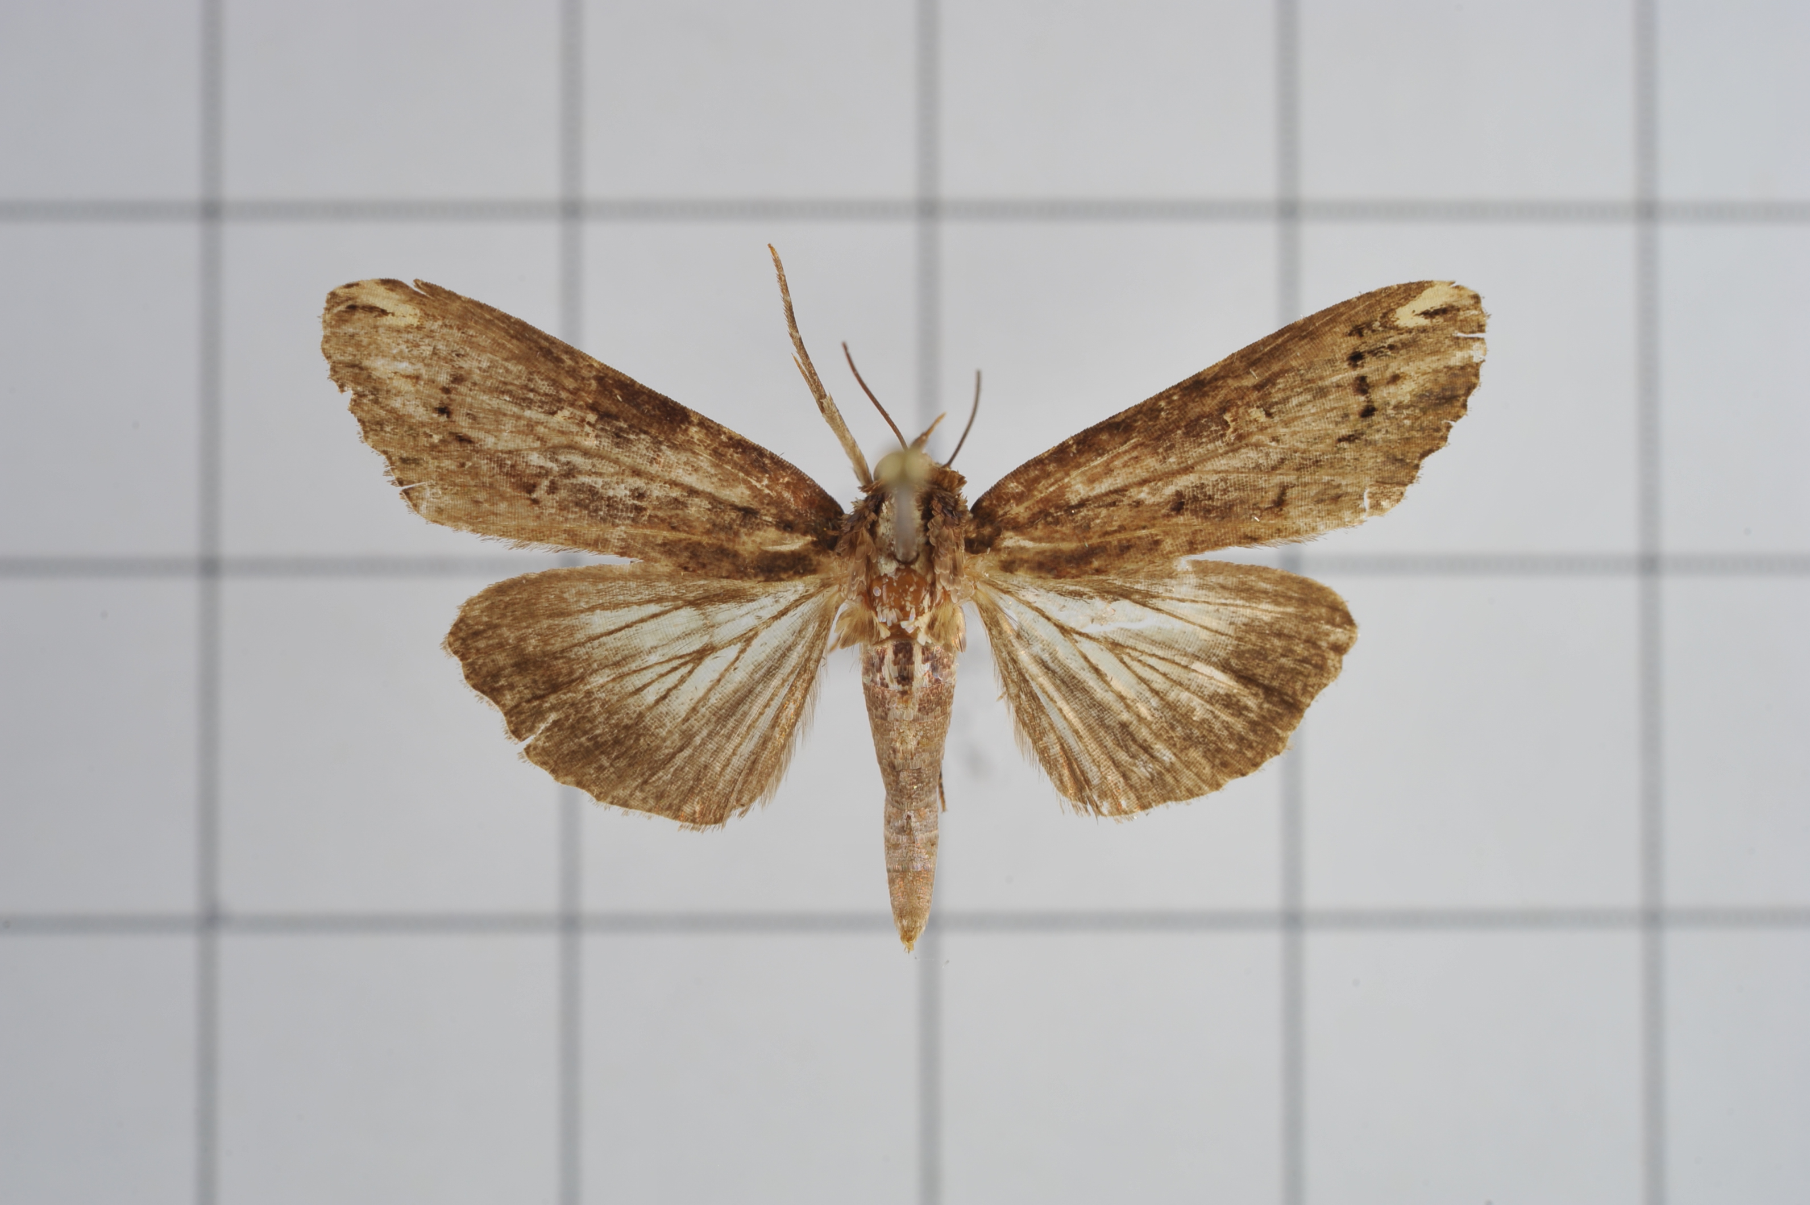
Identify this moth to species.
Lophoptera brunnama
